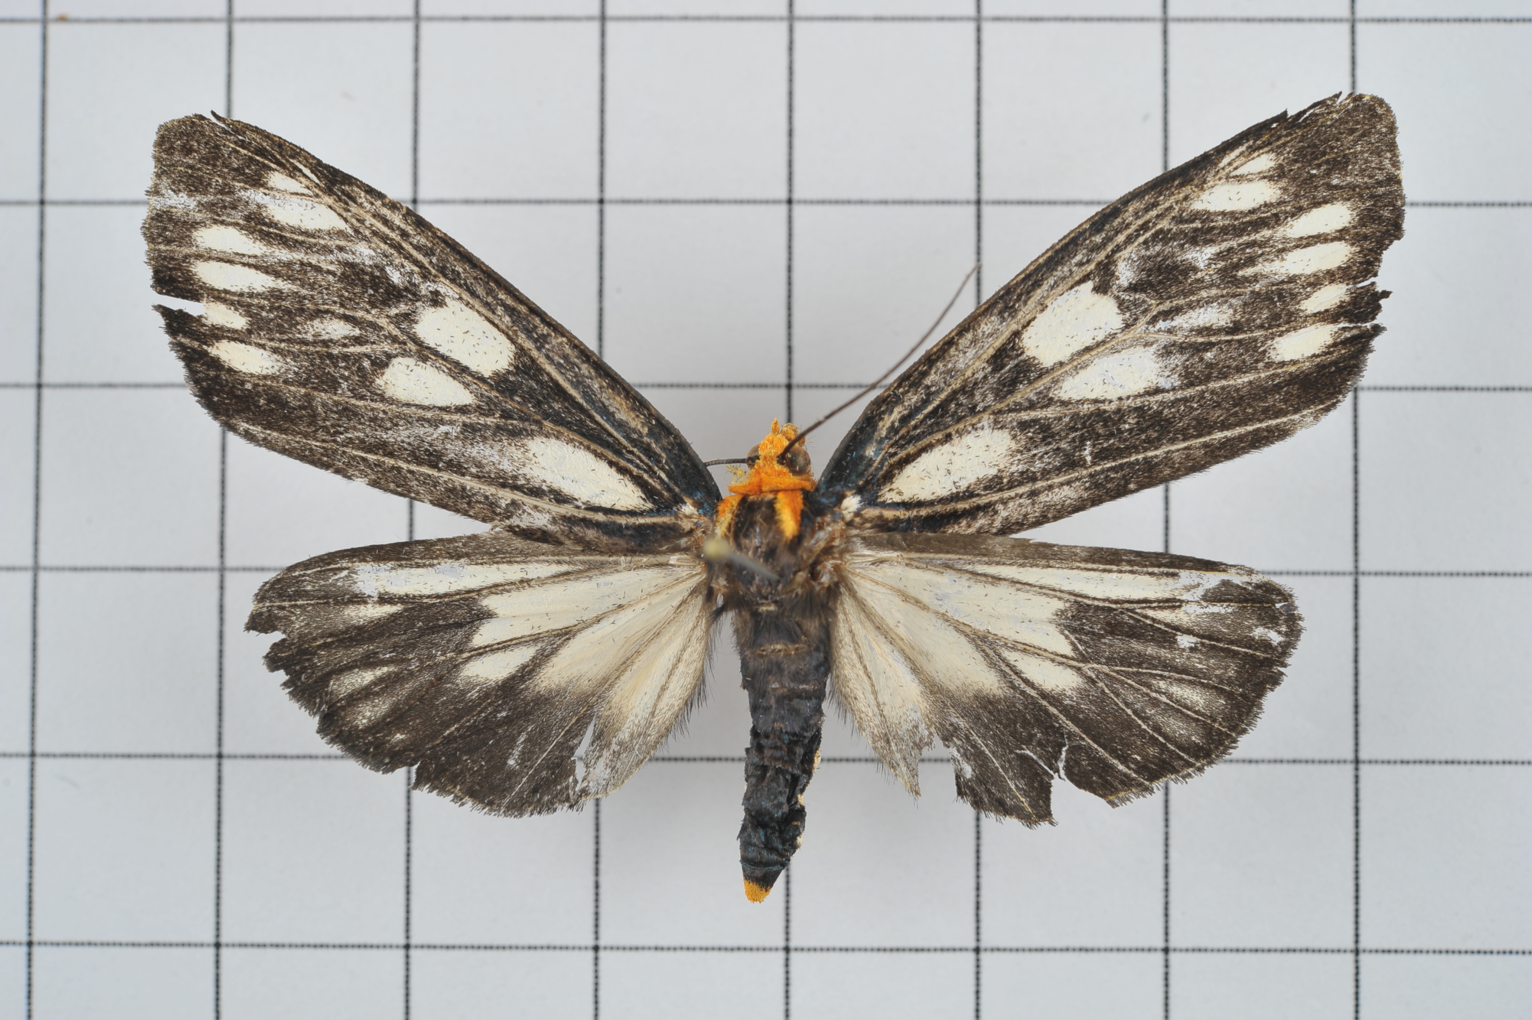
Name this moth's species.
Macrobrochis gigas
